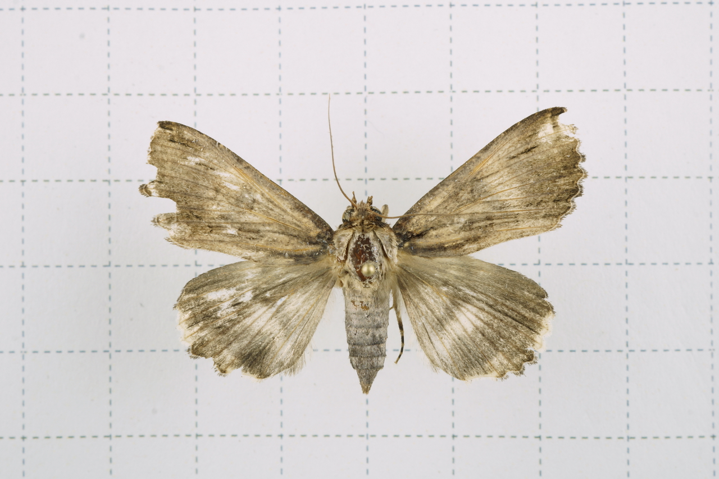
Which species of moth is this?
Ercheia cyllaria
